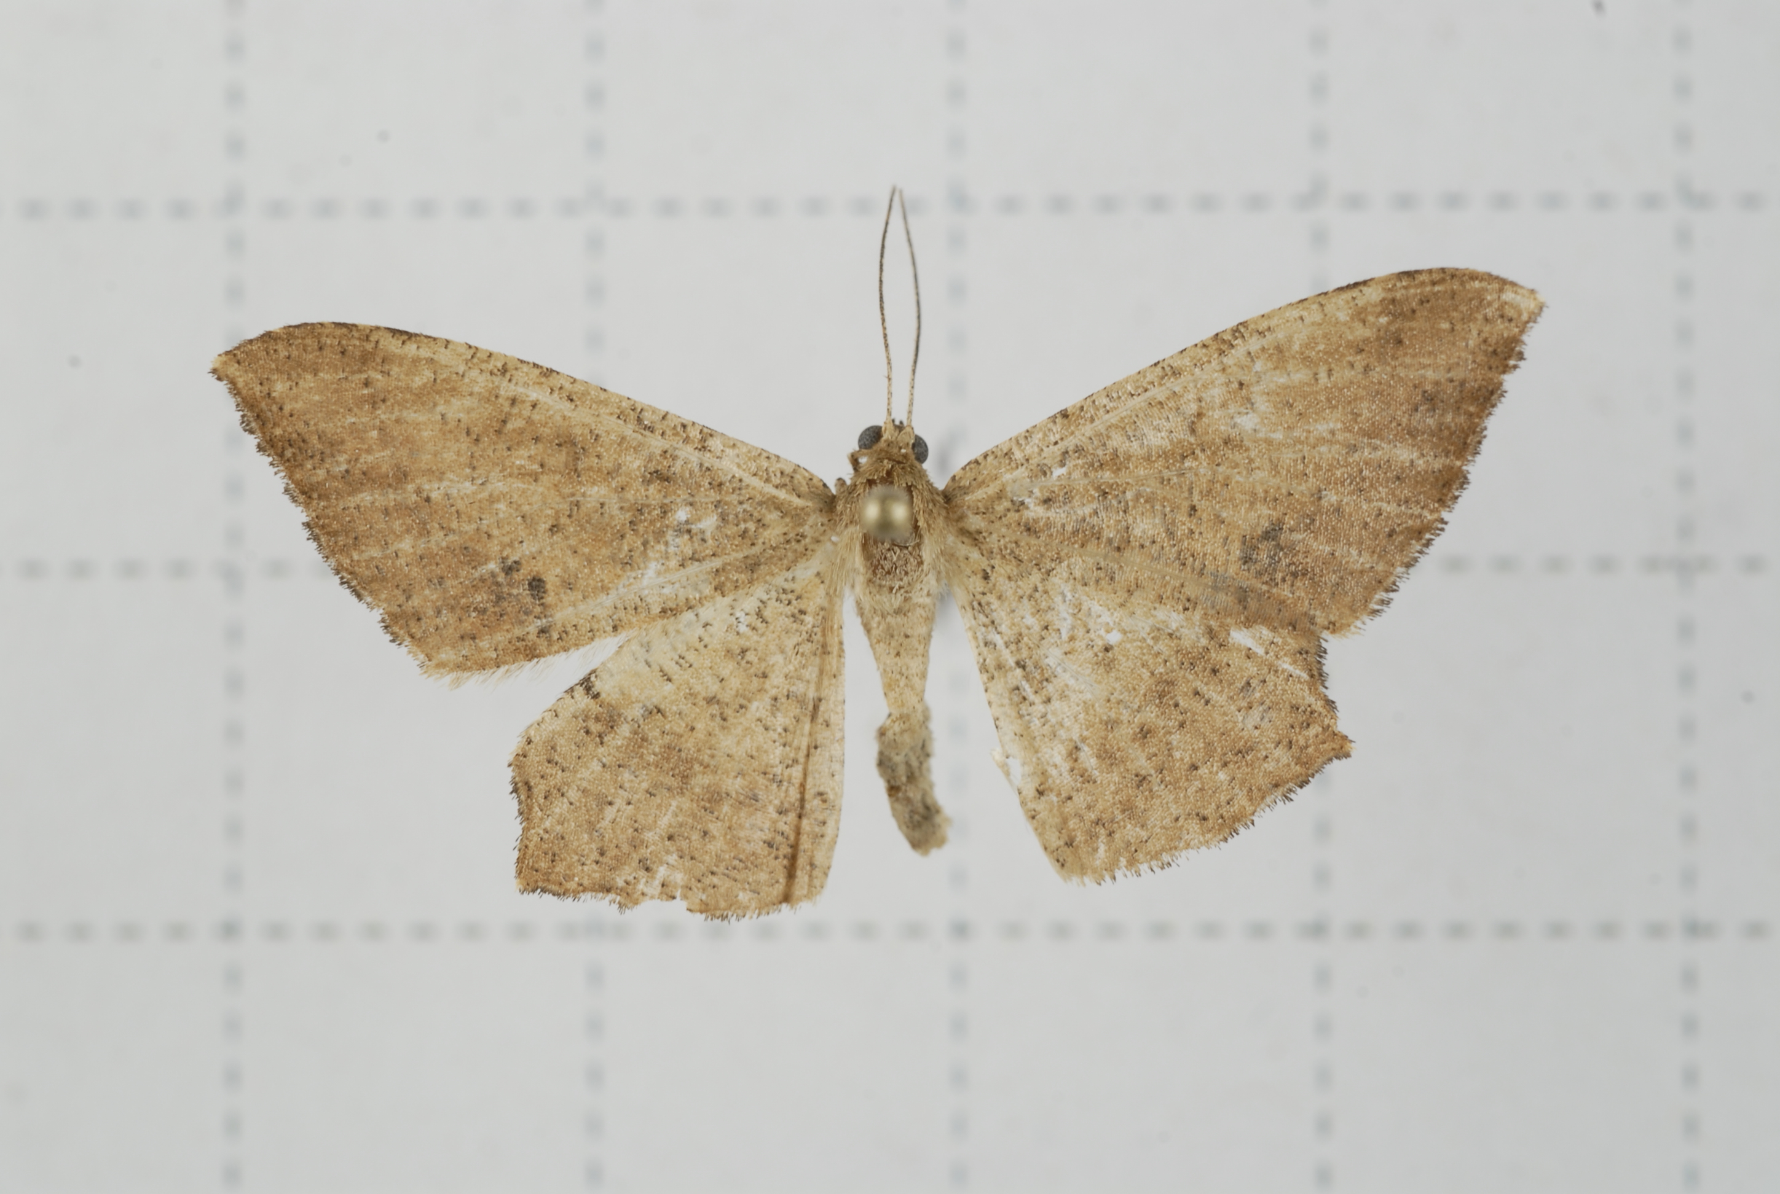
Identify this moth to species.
Krananda falcata
